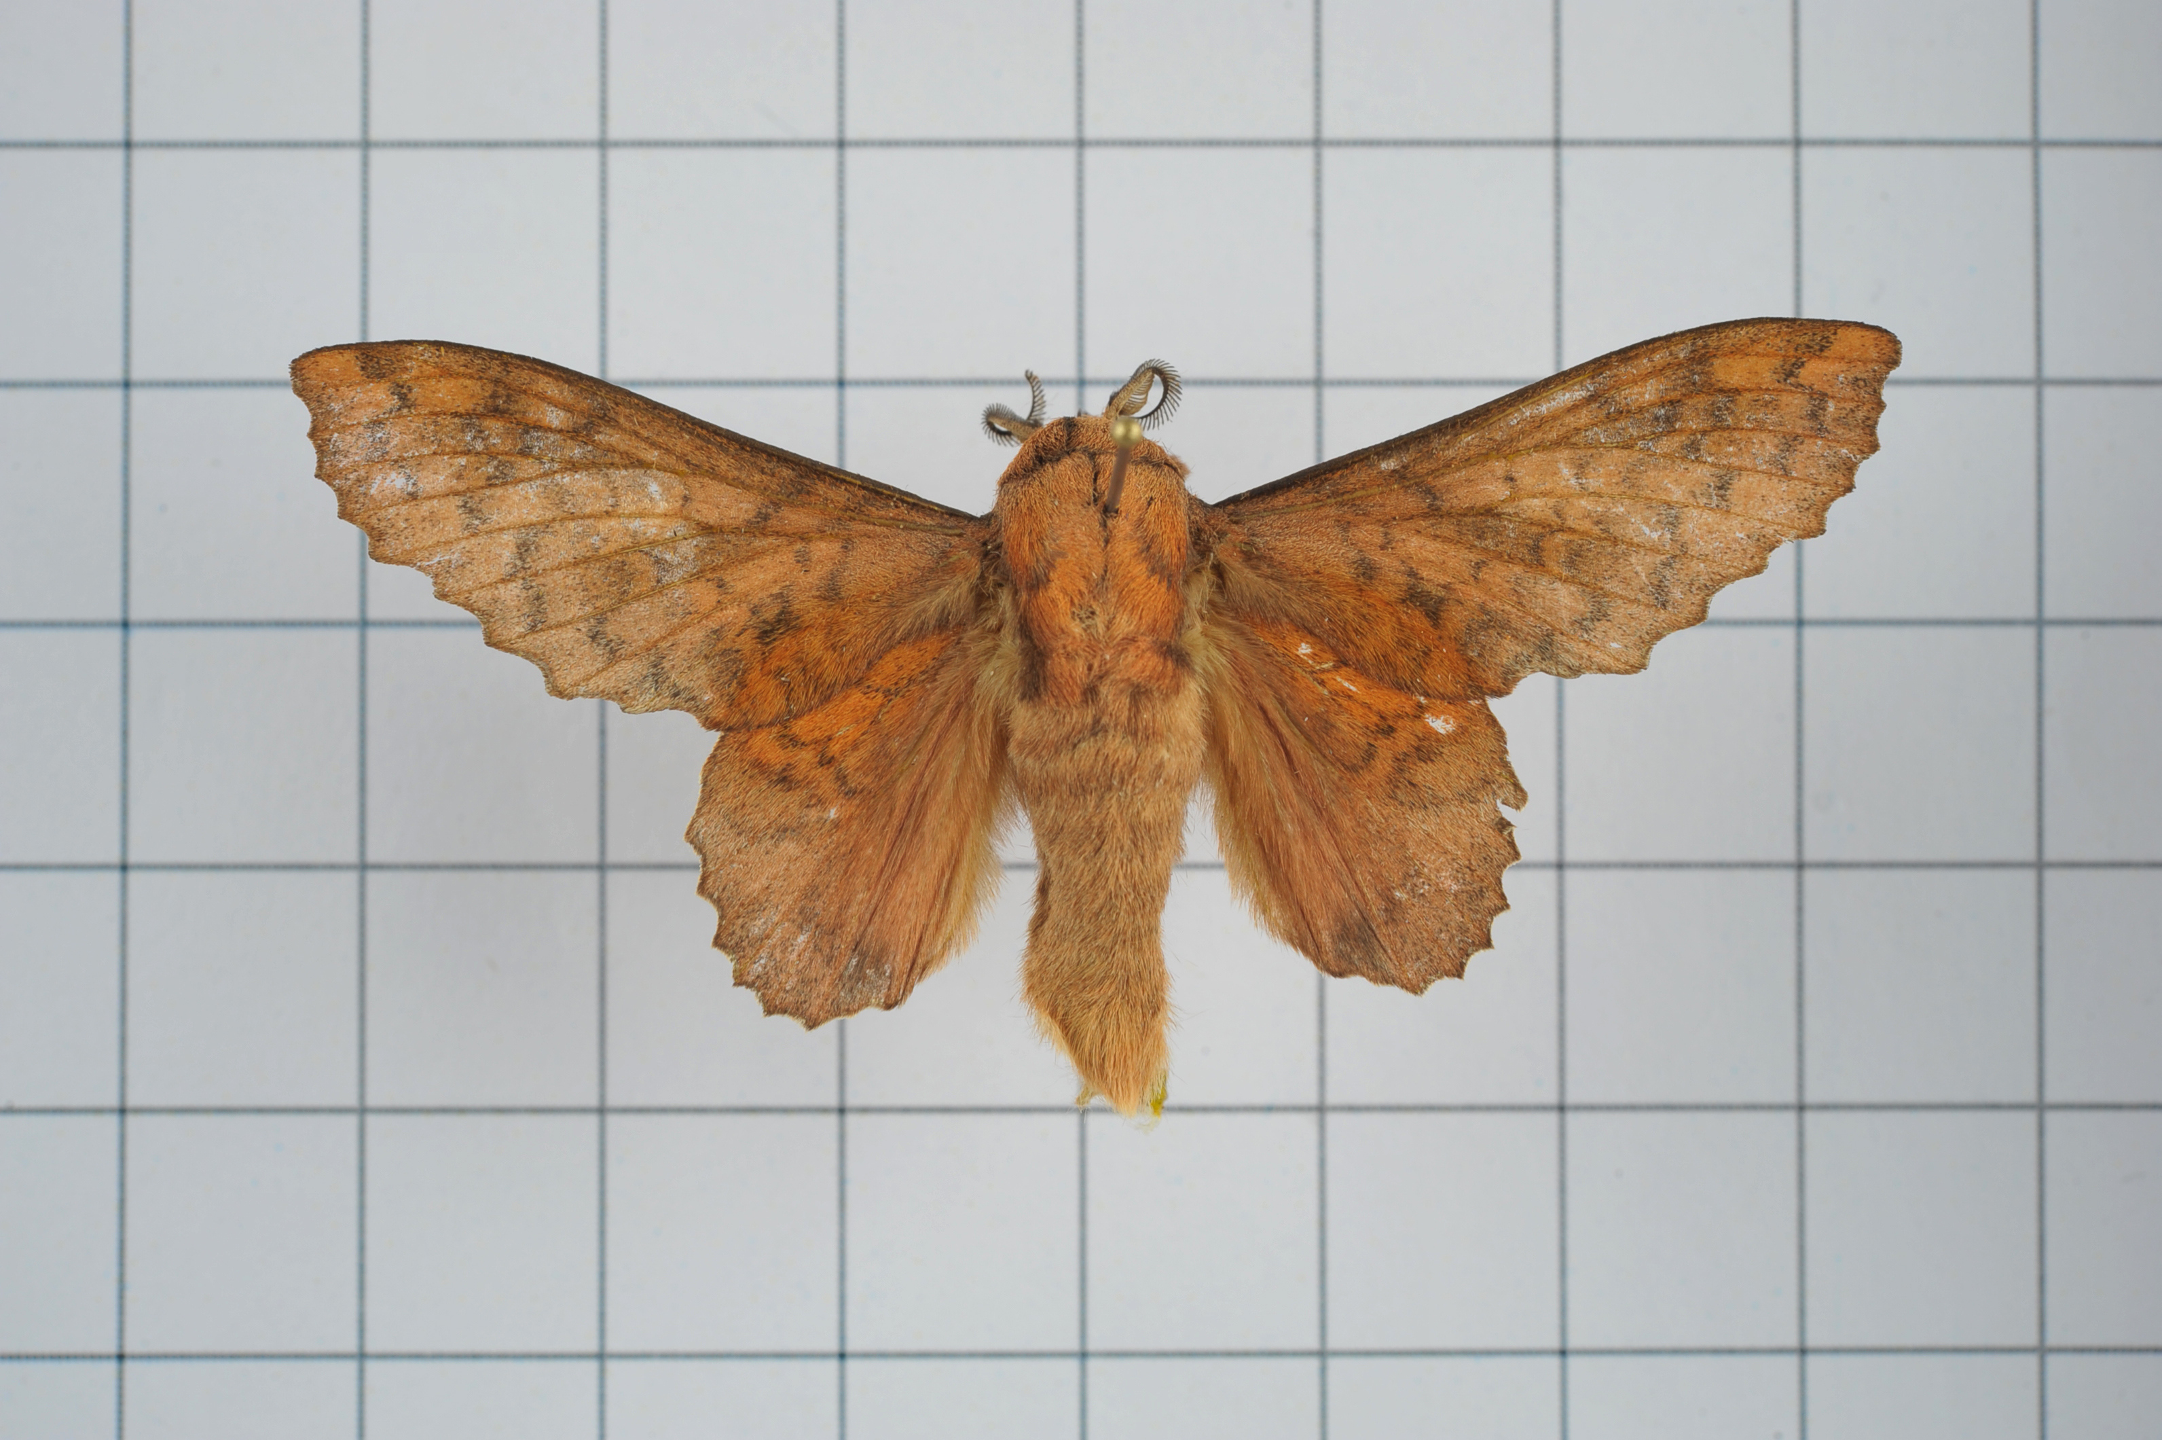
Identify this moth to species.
Gastropacha horishana horishana
